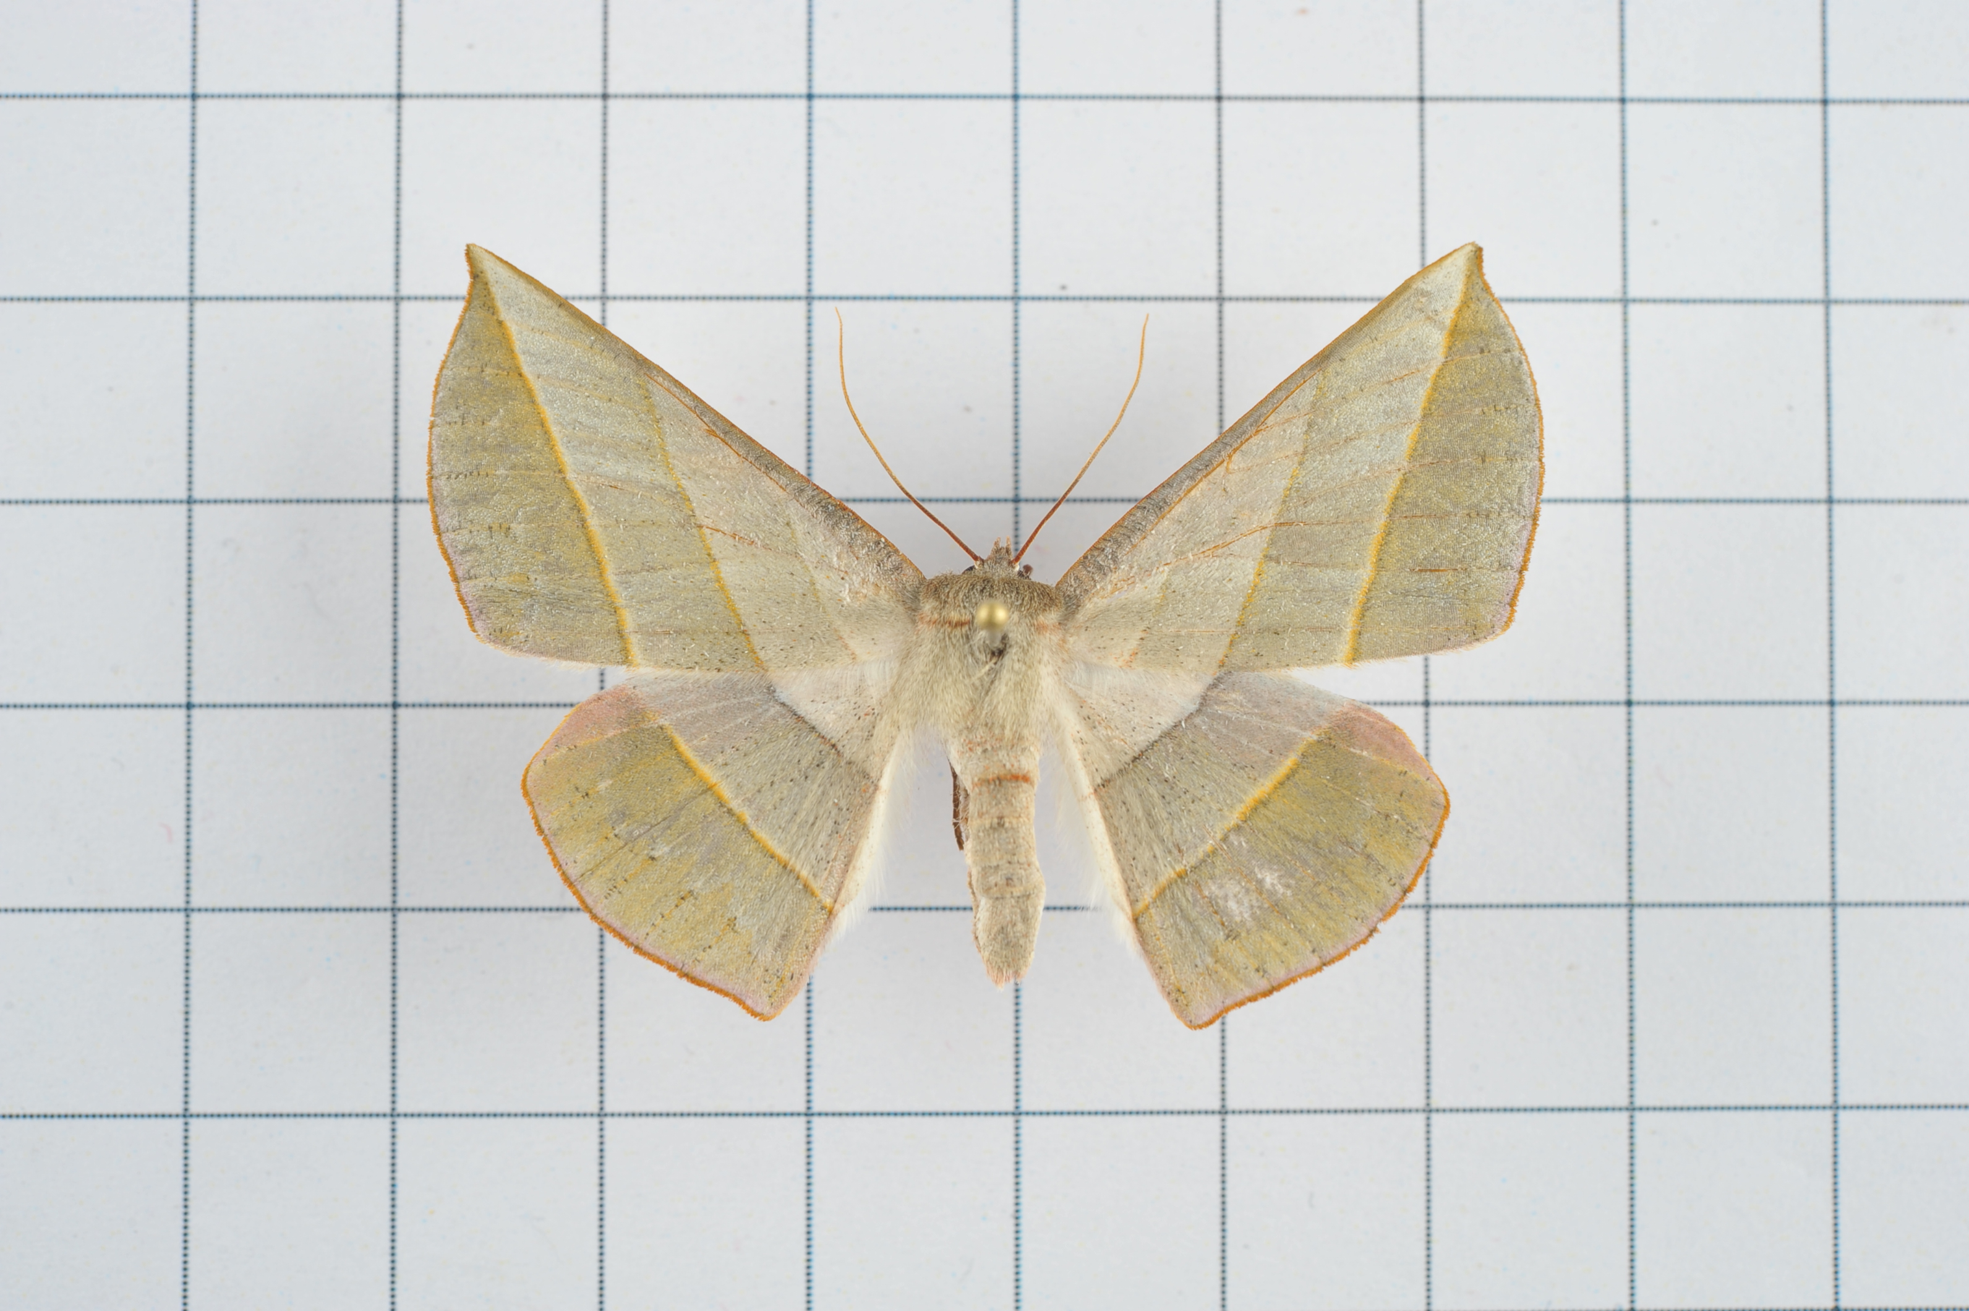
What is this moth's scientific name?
Sarcinodes aequilinearia
